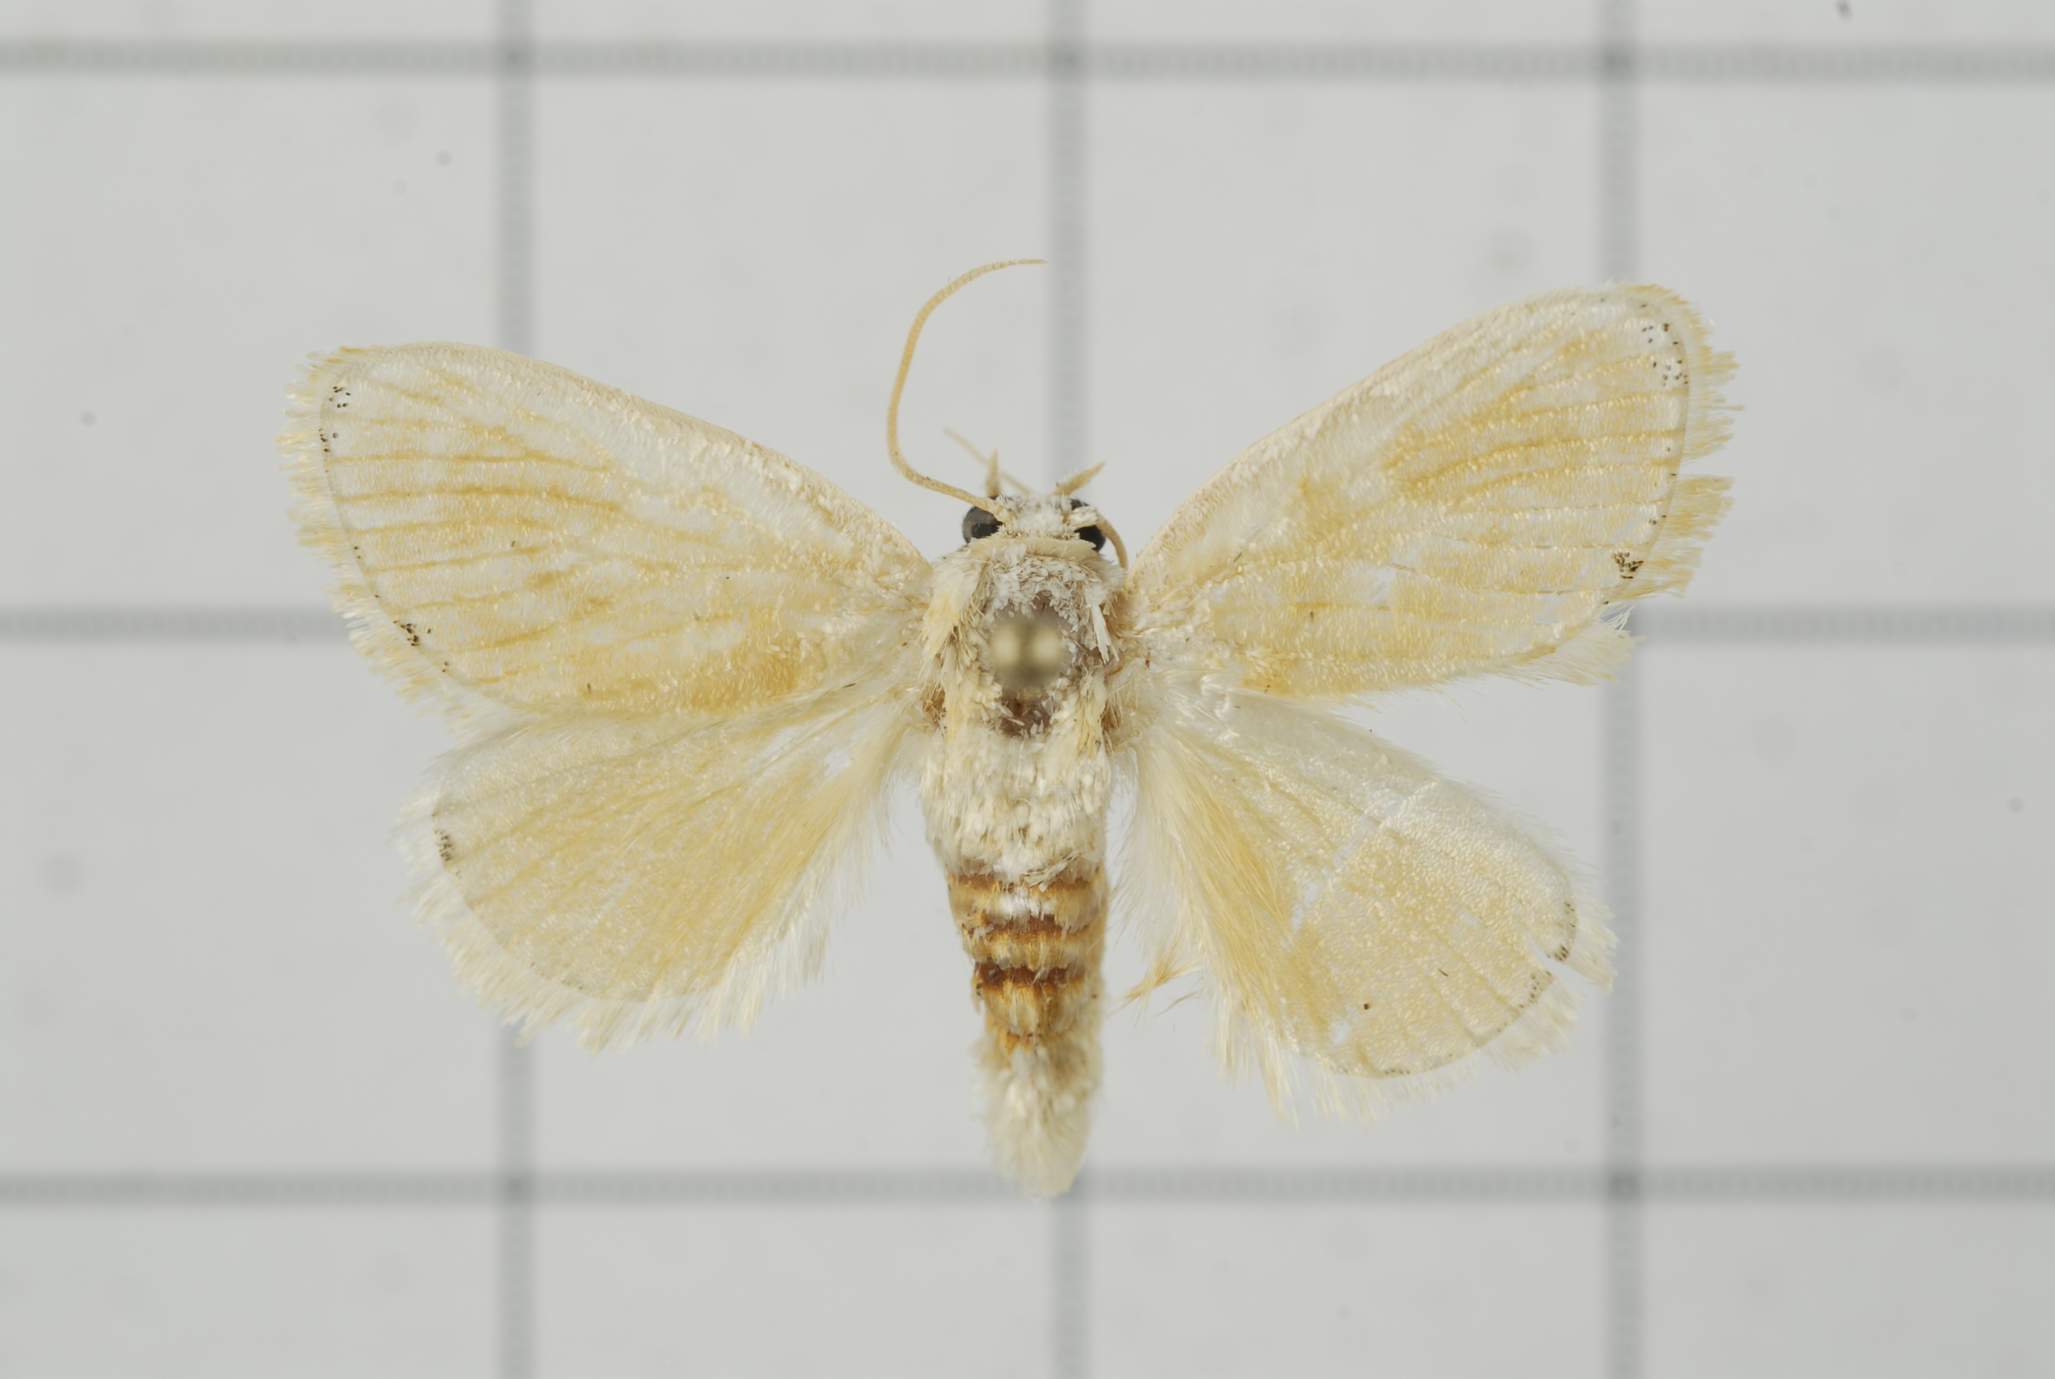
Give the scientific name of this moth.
Quasinarosa fulgens
